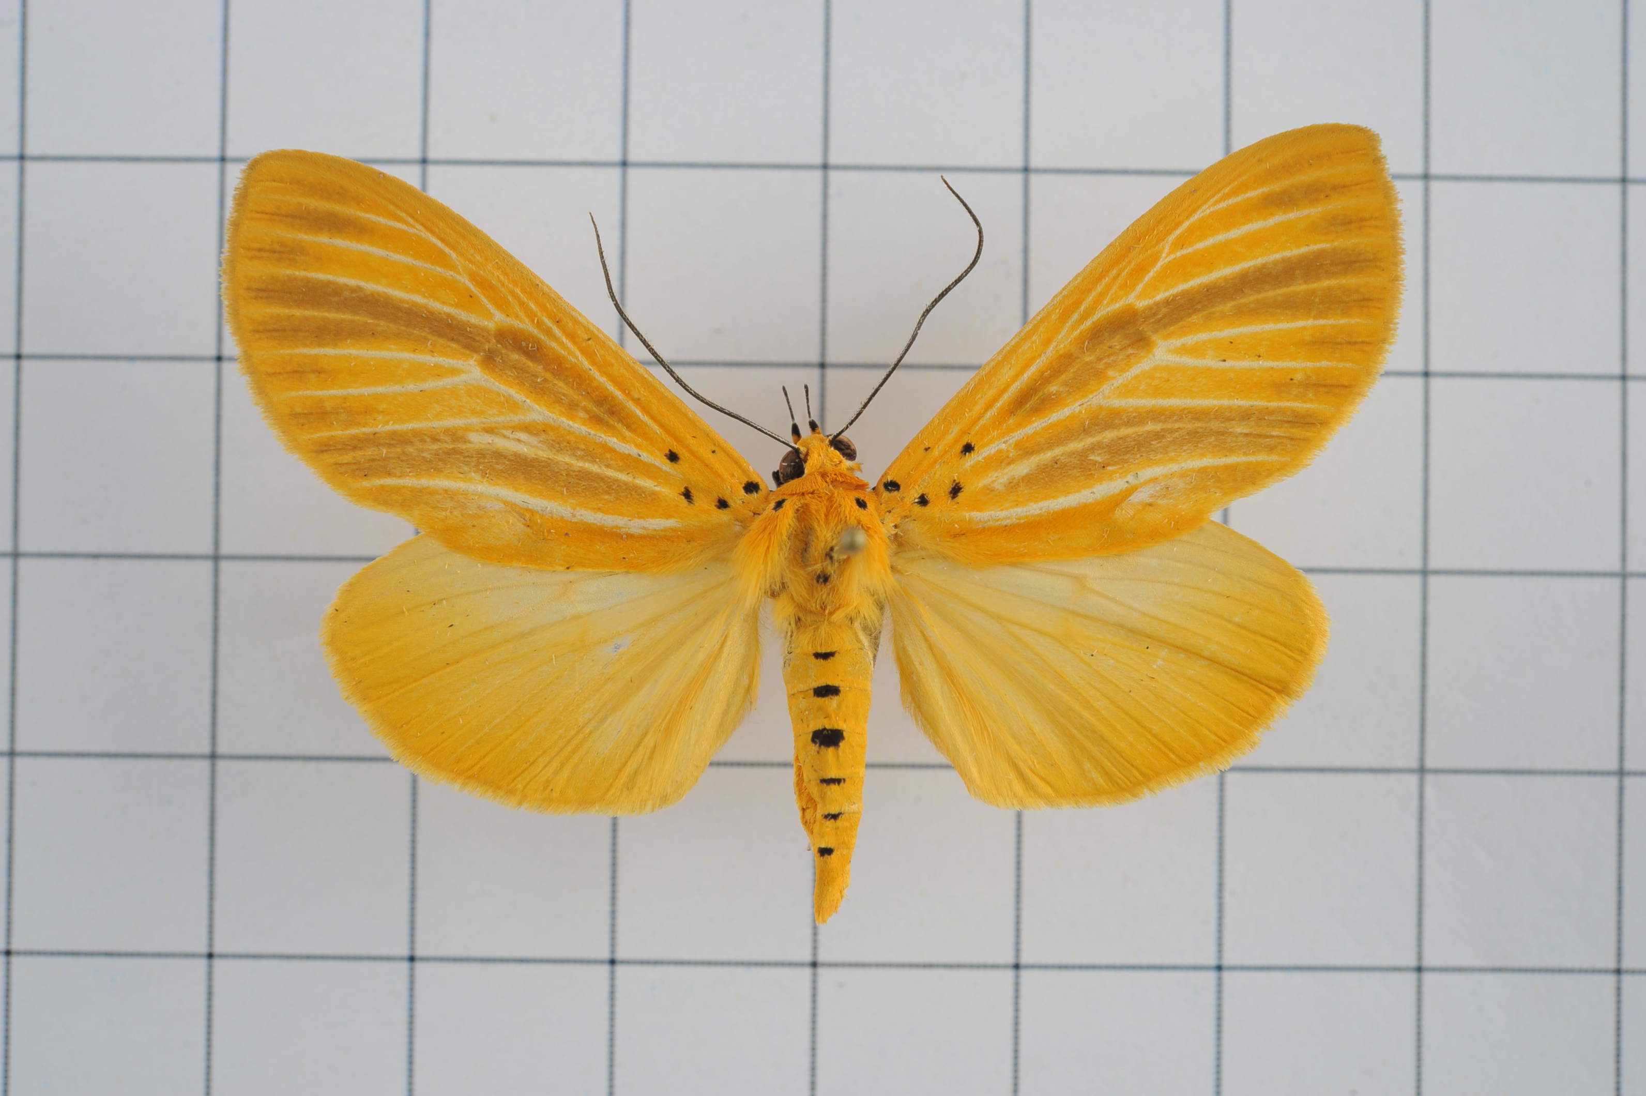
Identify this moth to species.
Asota egens confinis
